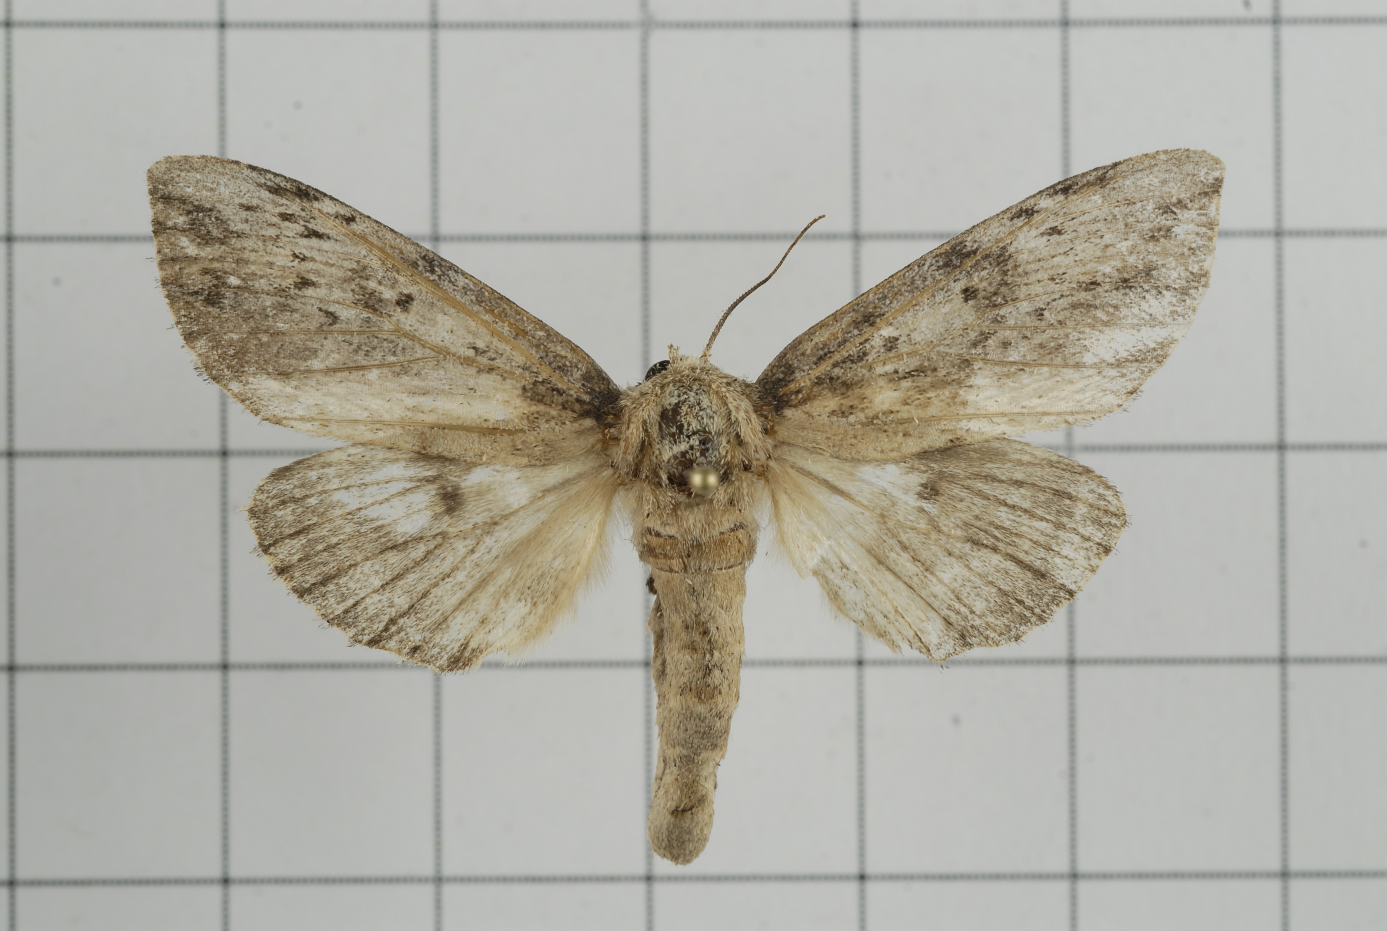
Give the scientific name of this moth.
Norracoides basinotata
